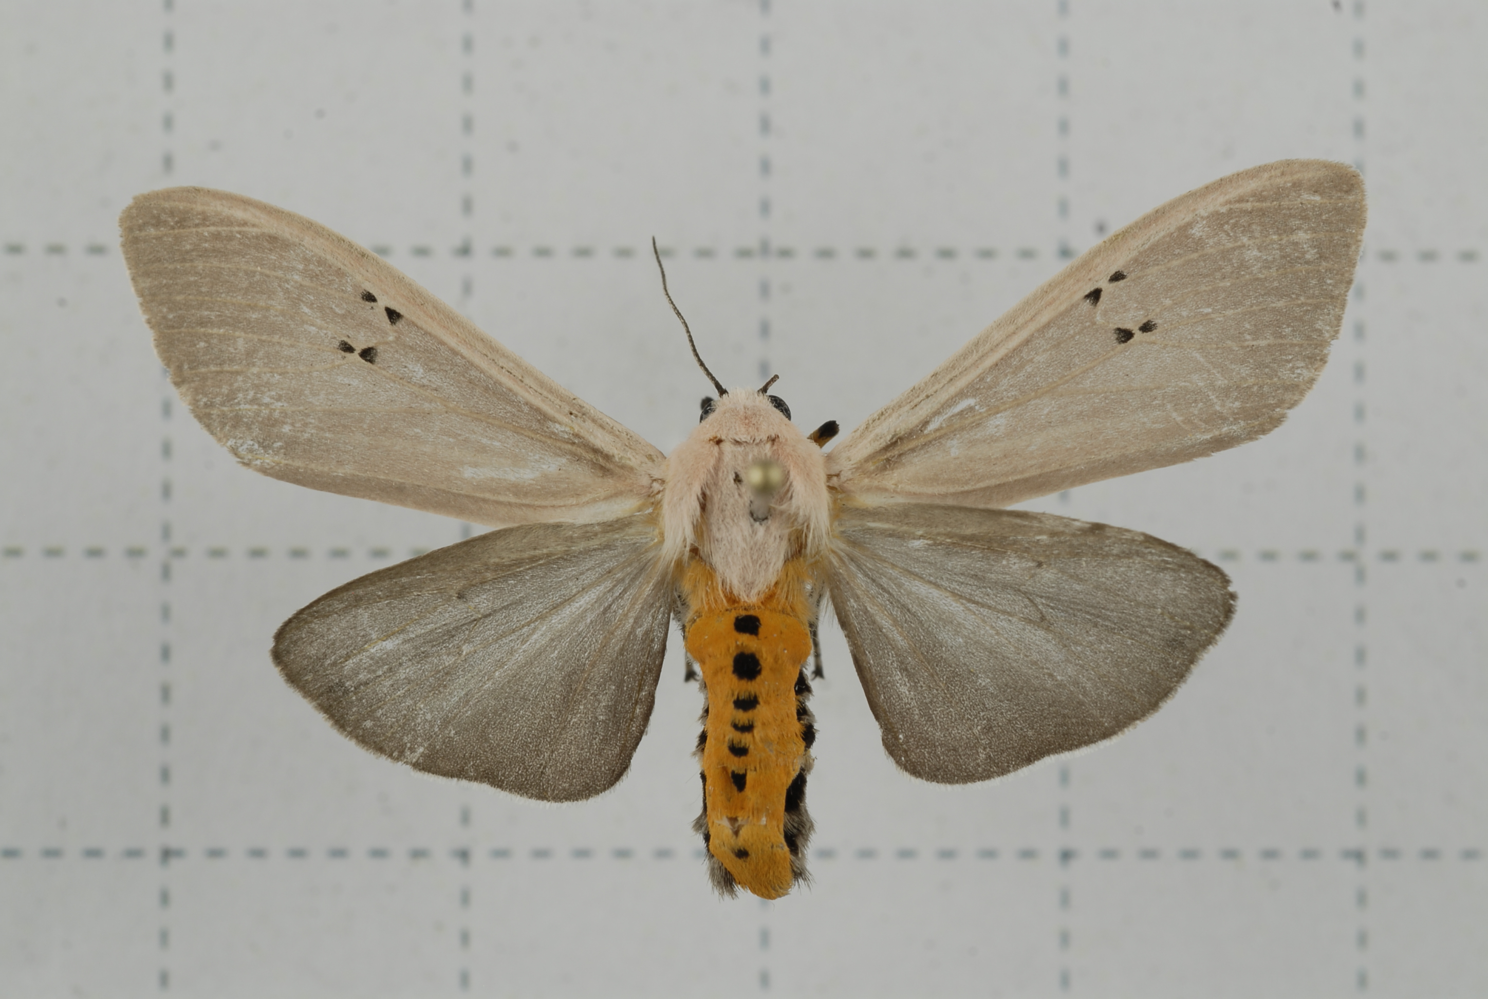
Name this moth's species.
Creatonotos transiens koni
